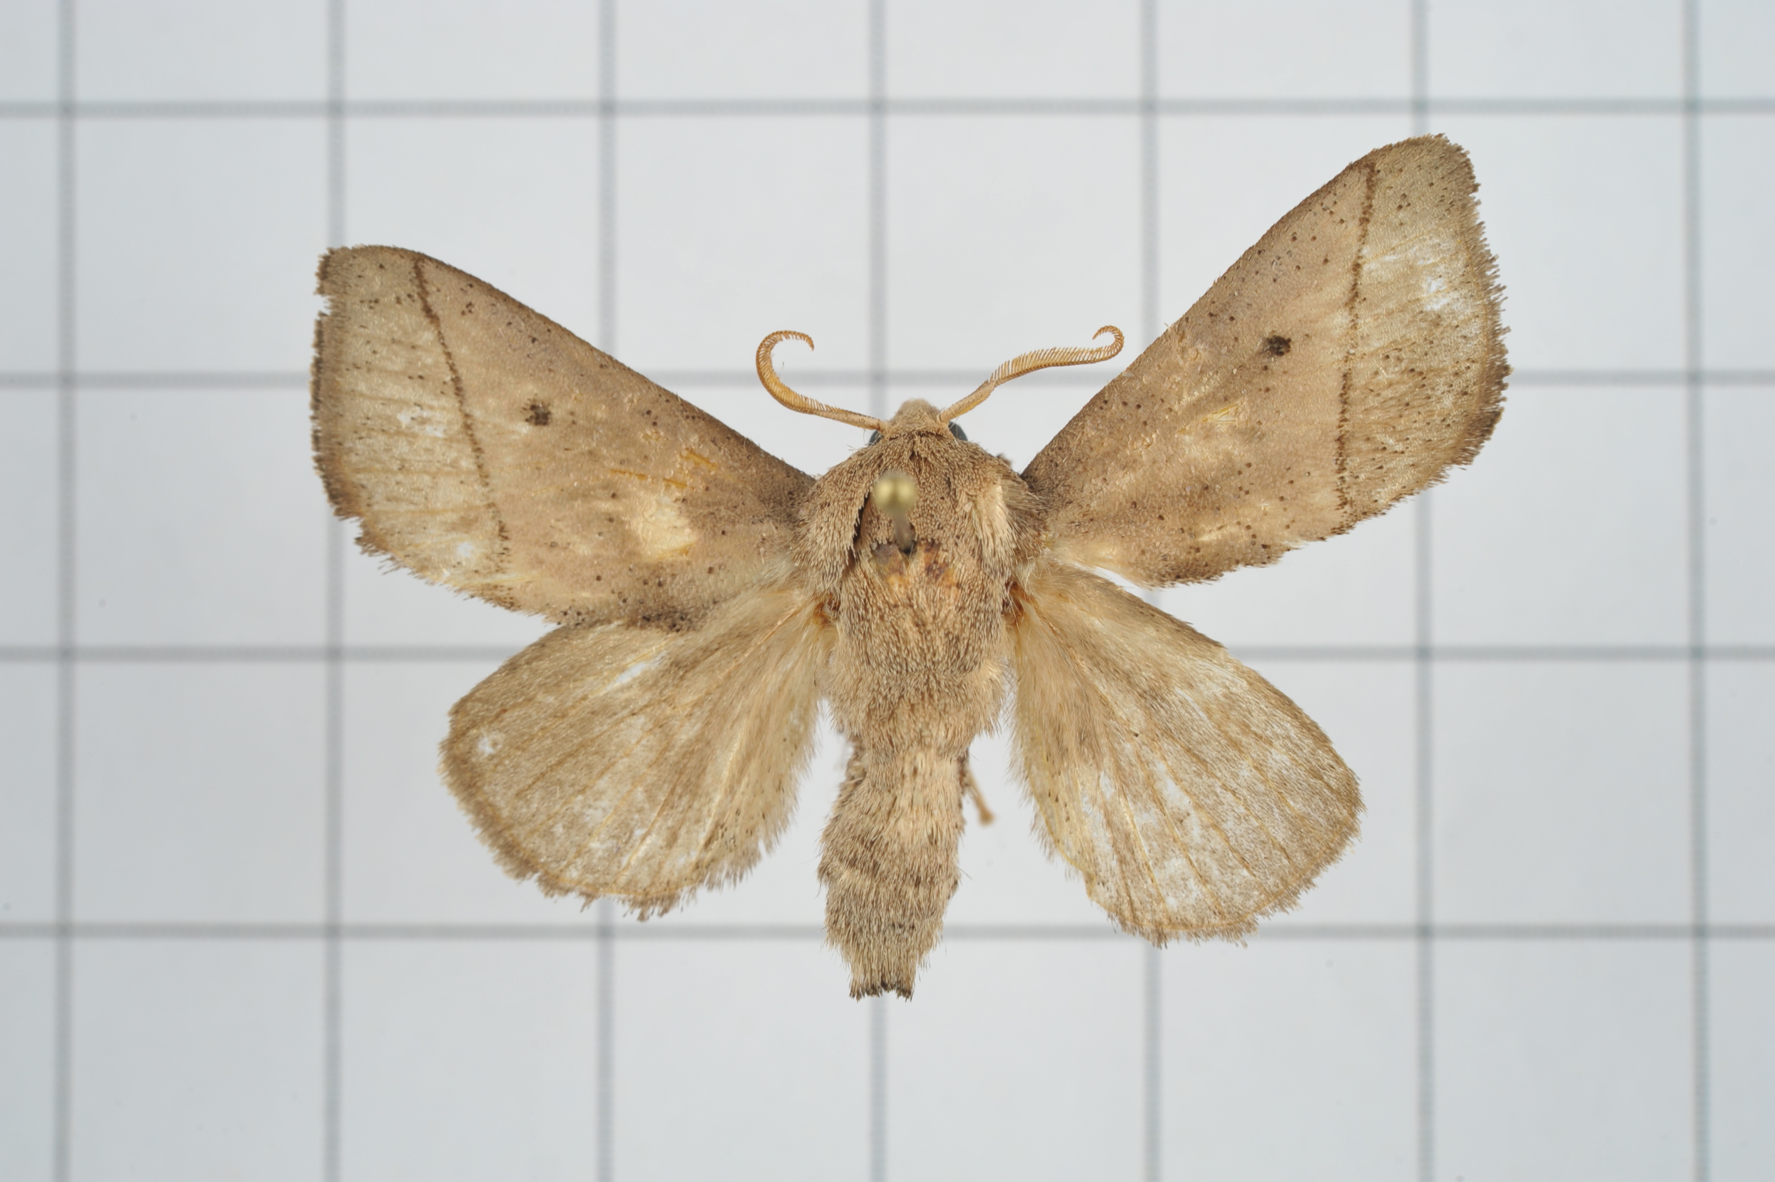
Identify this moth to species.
Thosea sinensis
